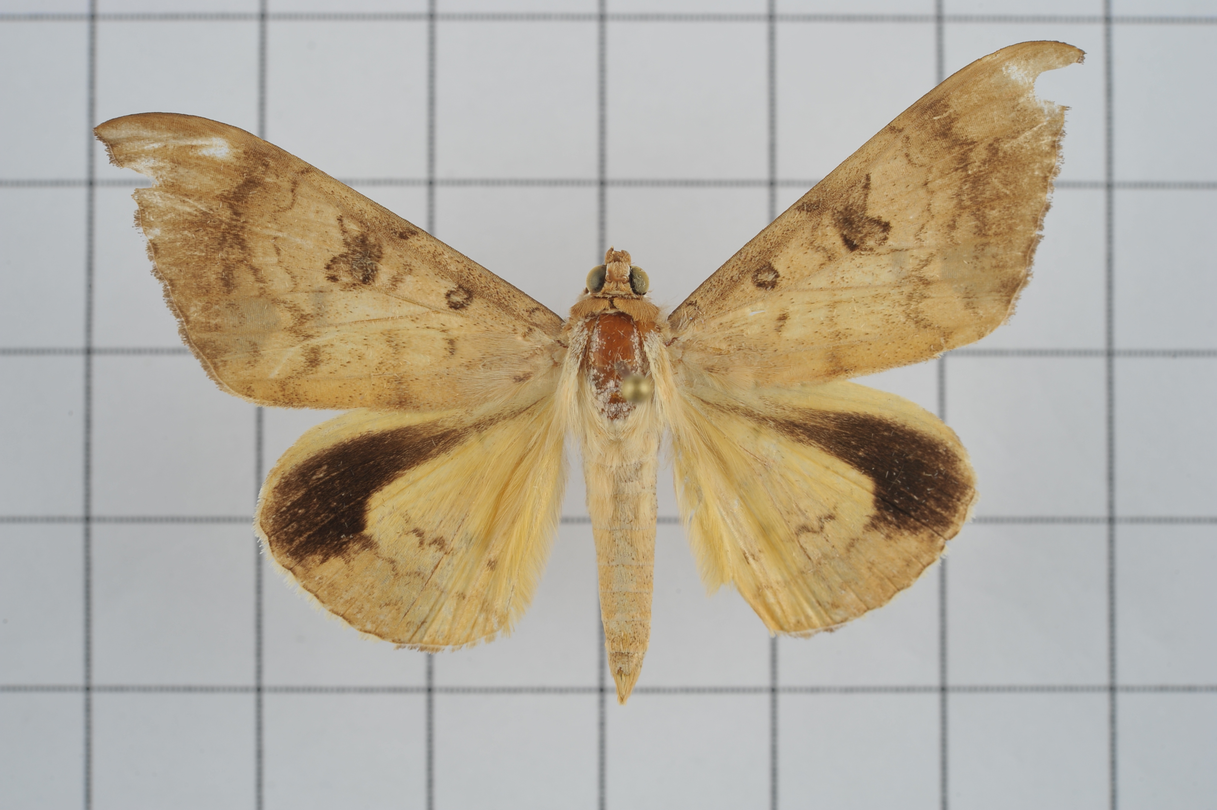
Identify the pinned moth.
Oxyodes scrobiculata
